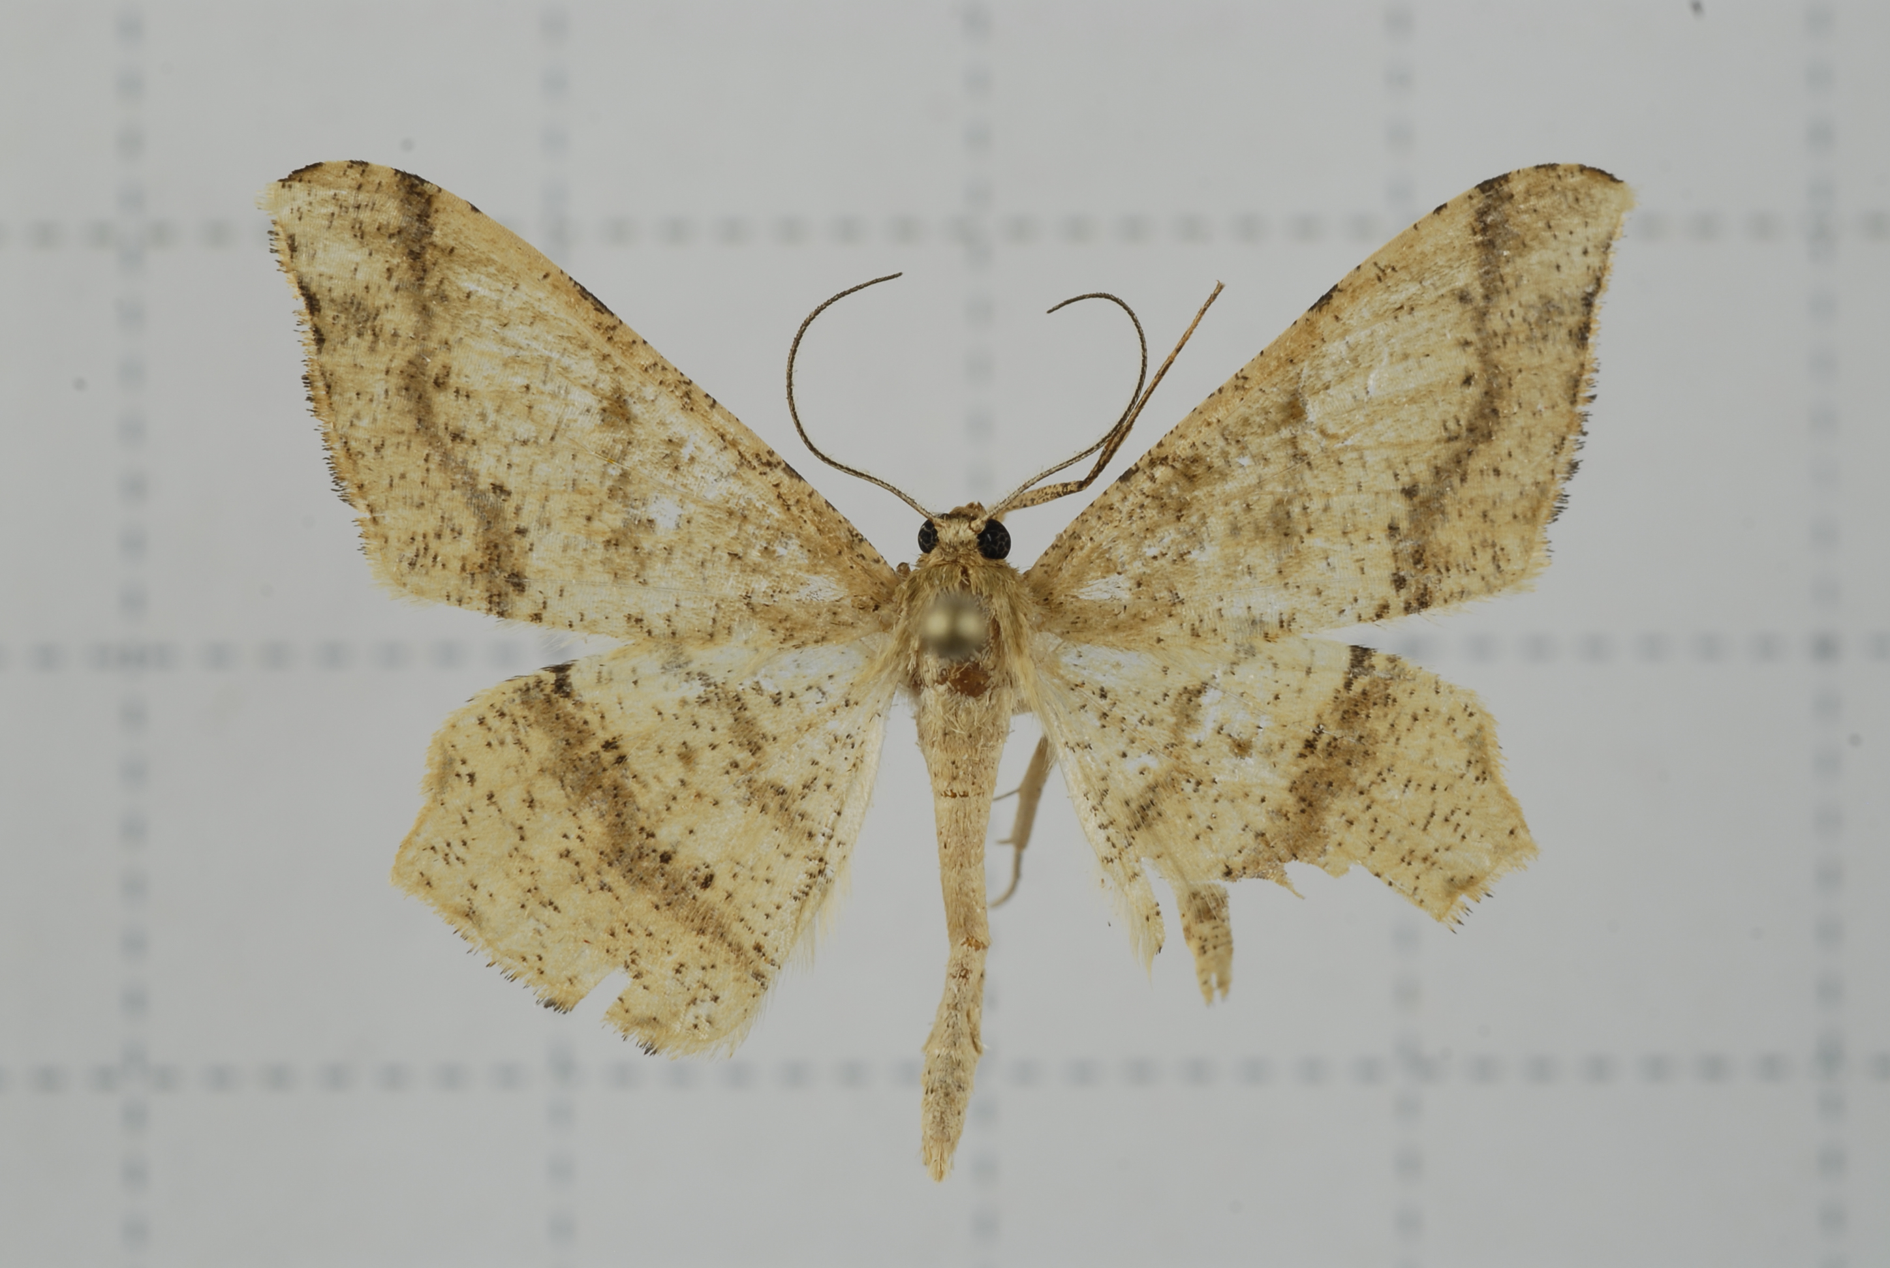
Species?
Krananda falcata
